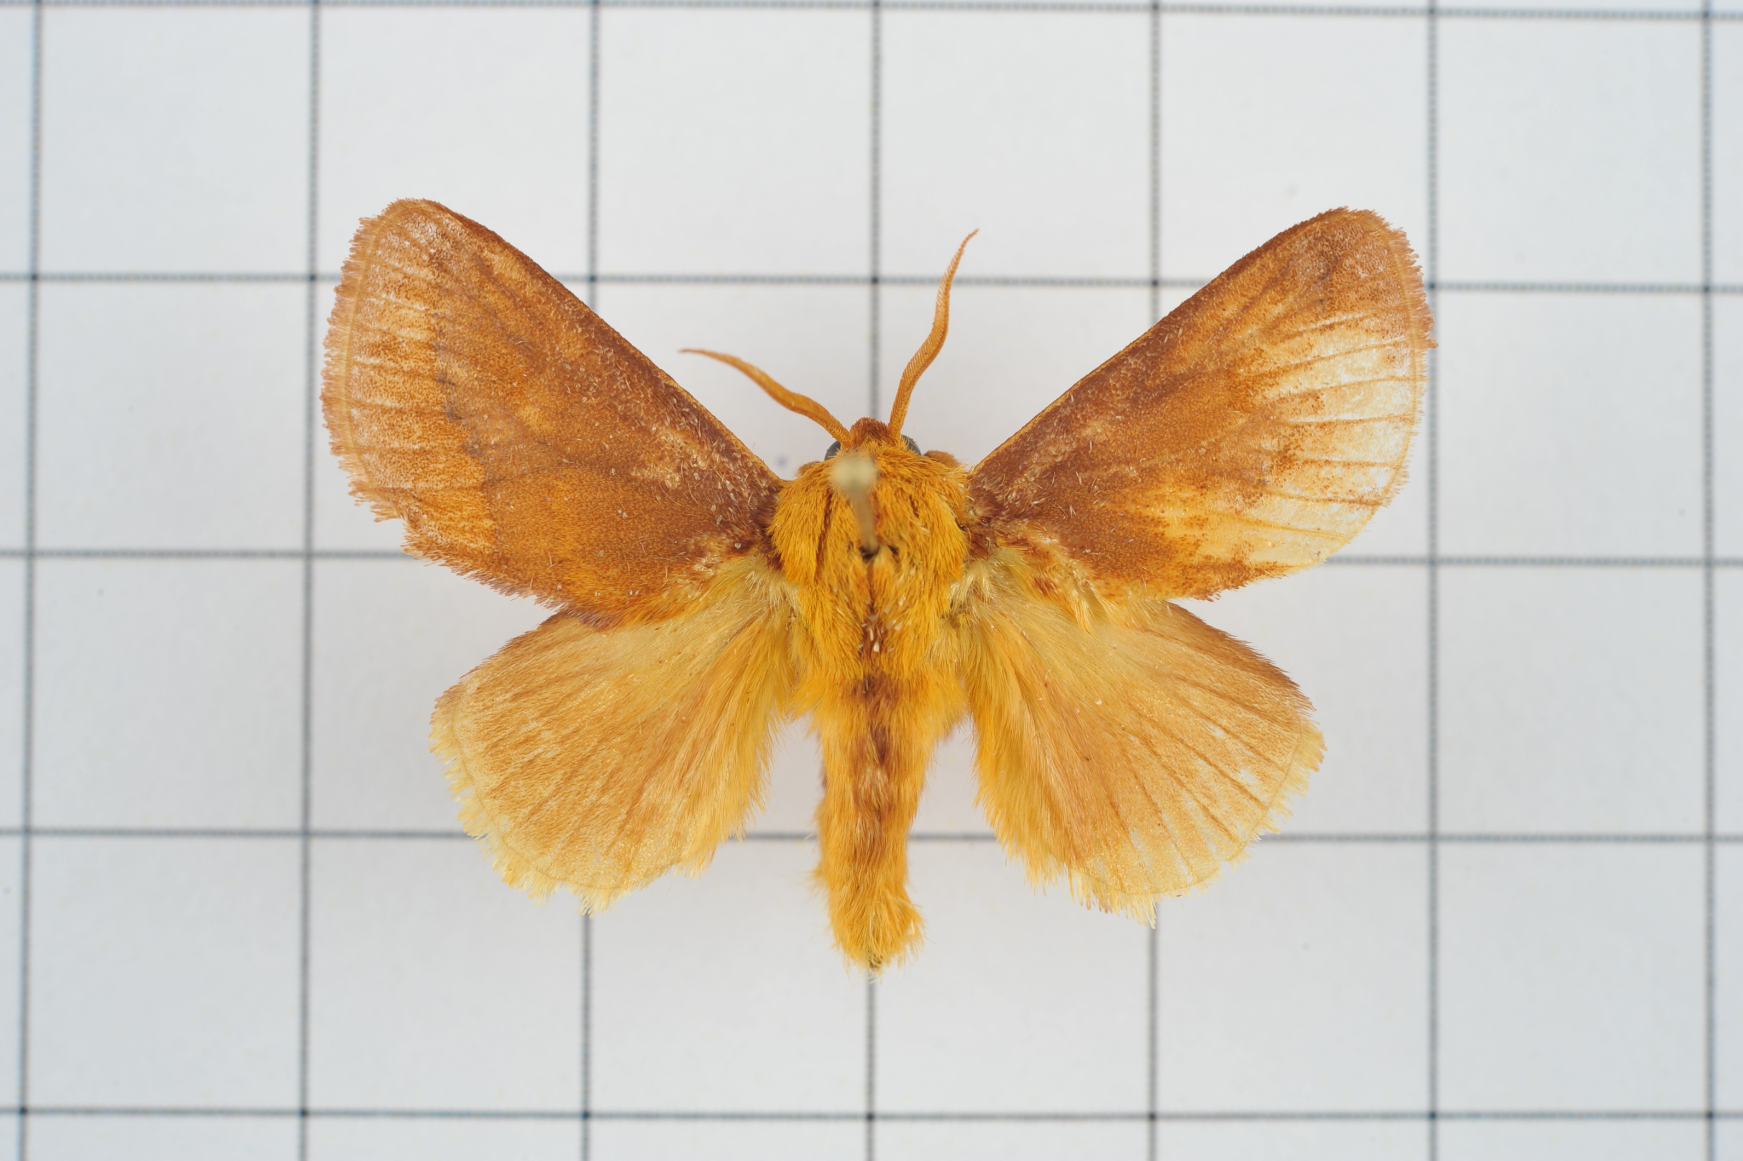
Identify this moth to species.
Narosoideus flavidorsalis
